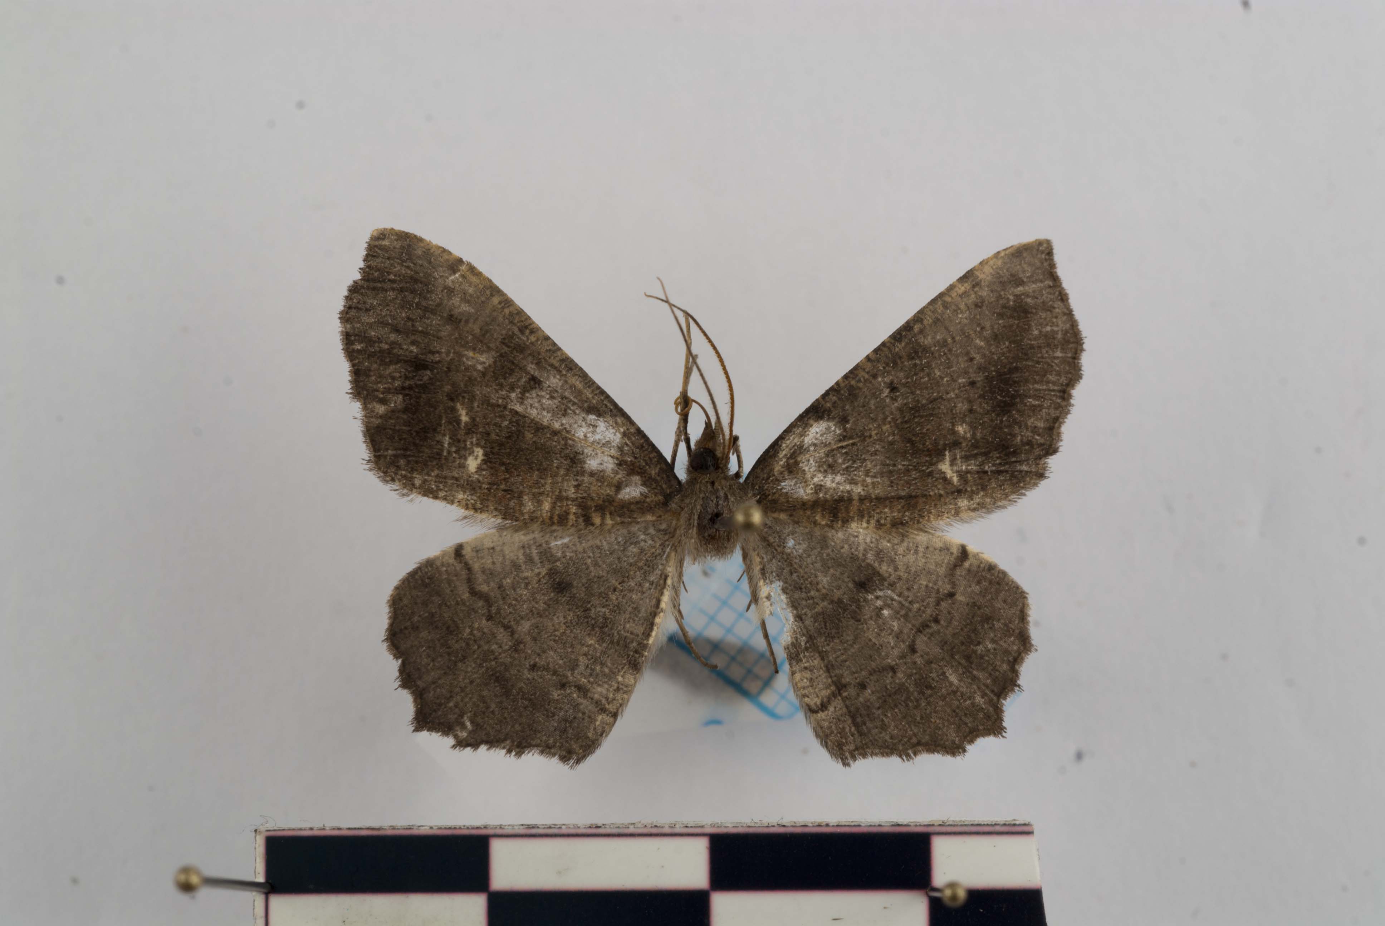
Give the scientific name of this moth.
Xerodes obscura
